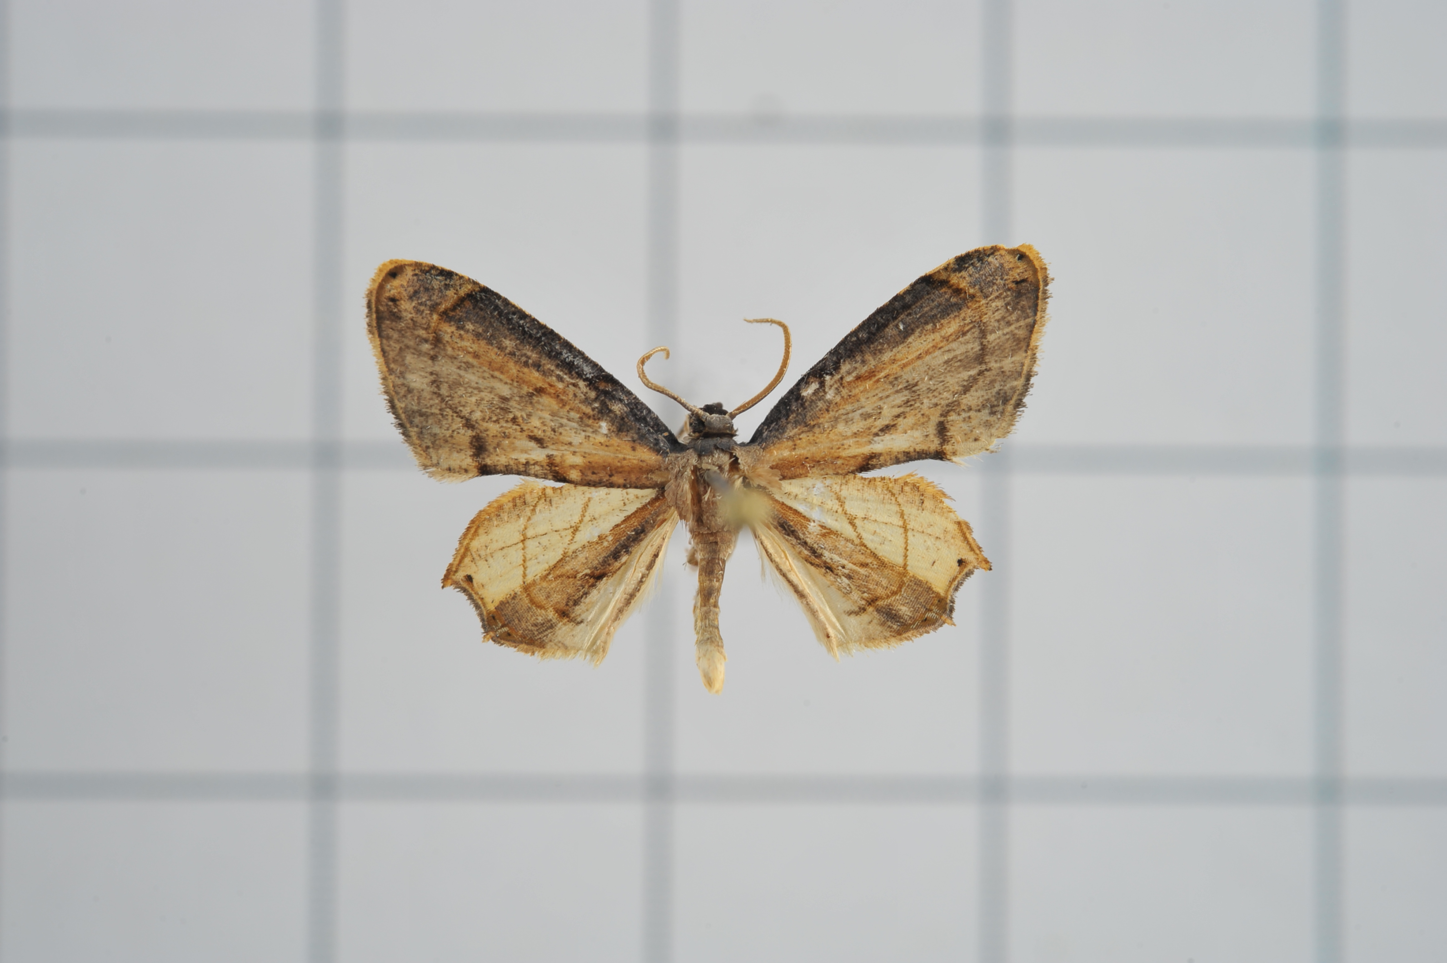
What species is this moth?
Warreniplema fumicosta
